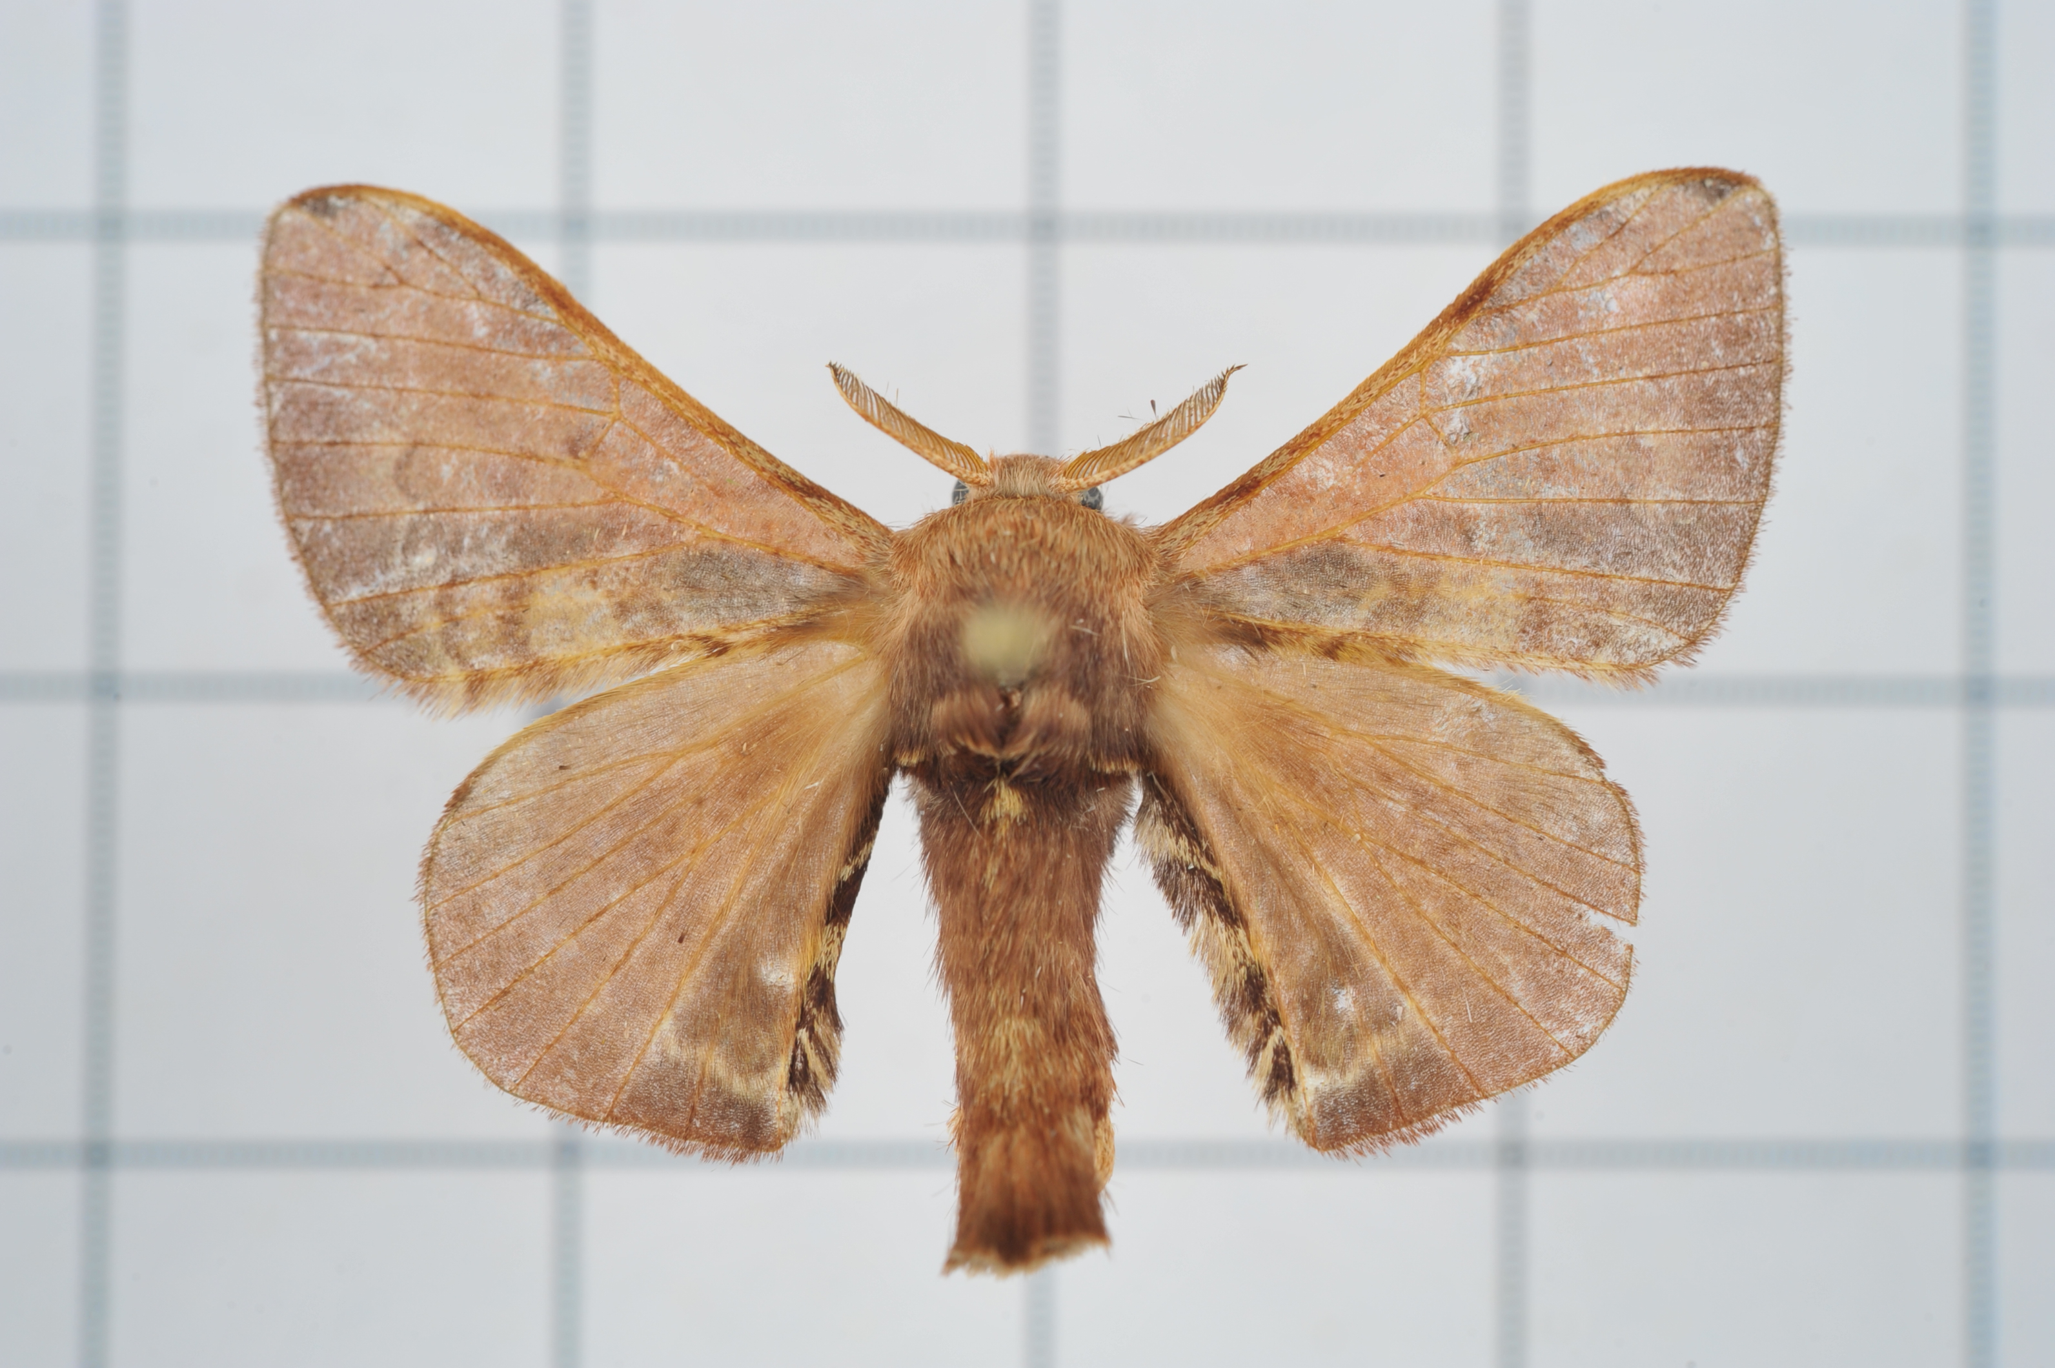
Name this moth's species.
Triuncina brunnea
